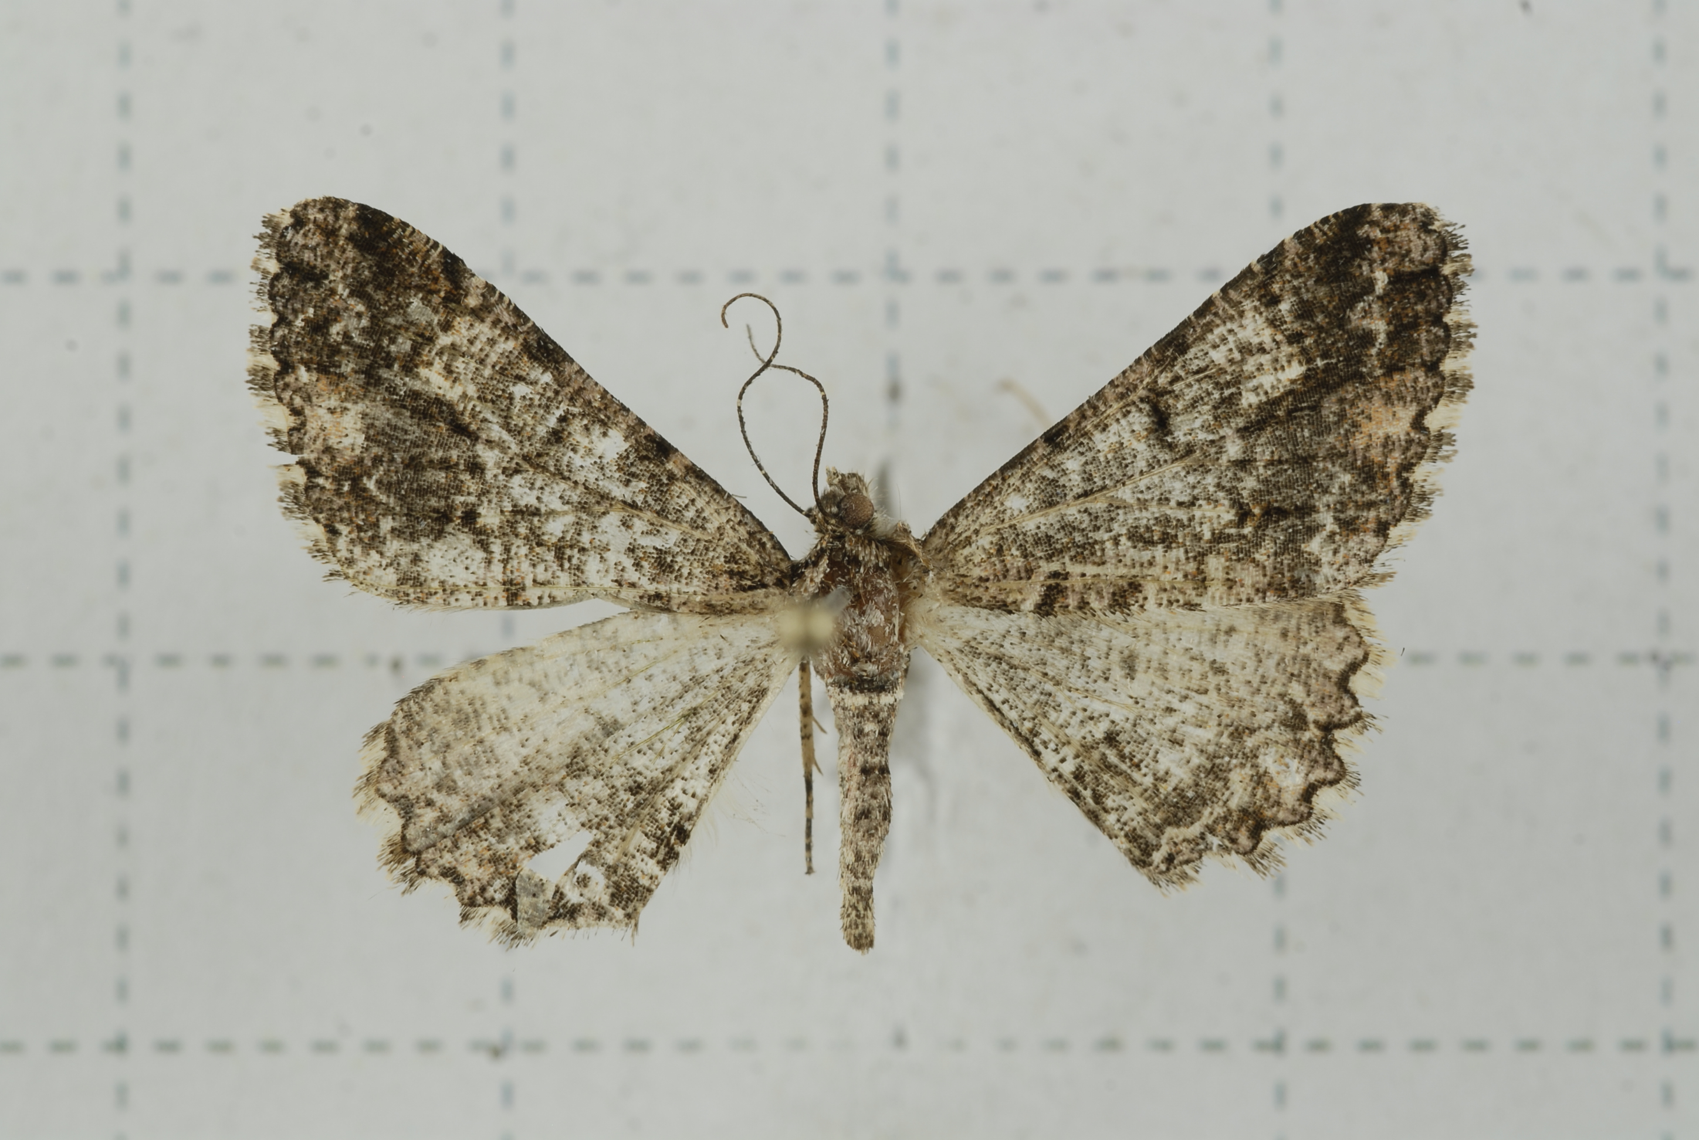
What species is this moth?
Alcis taiwanovariegata
